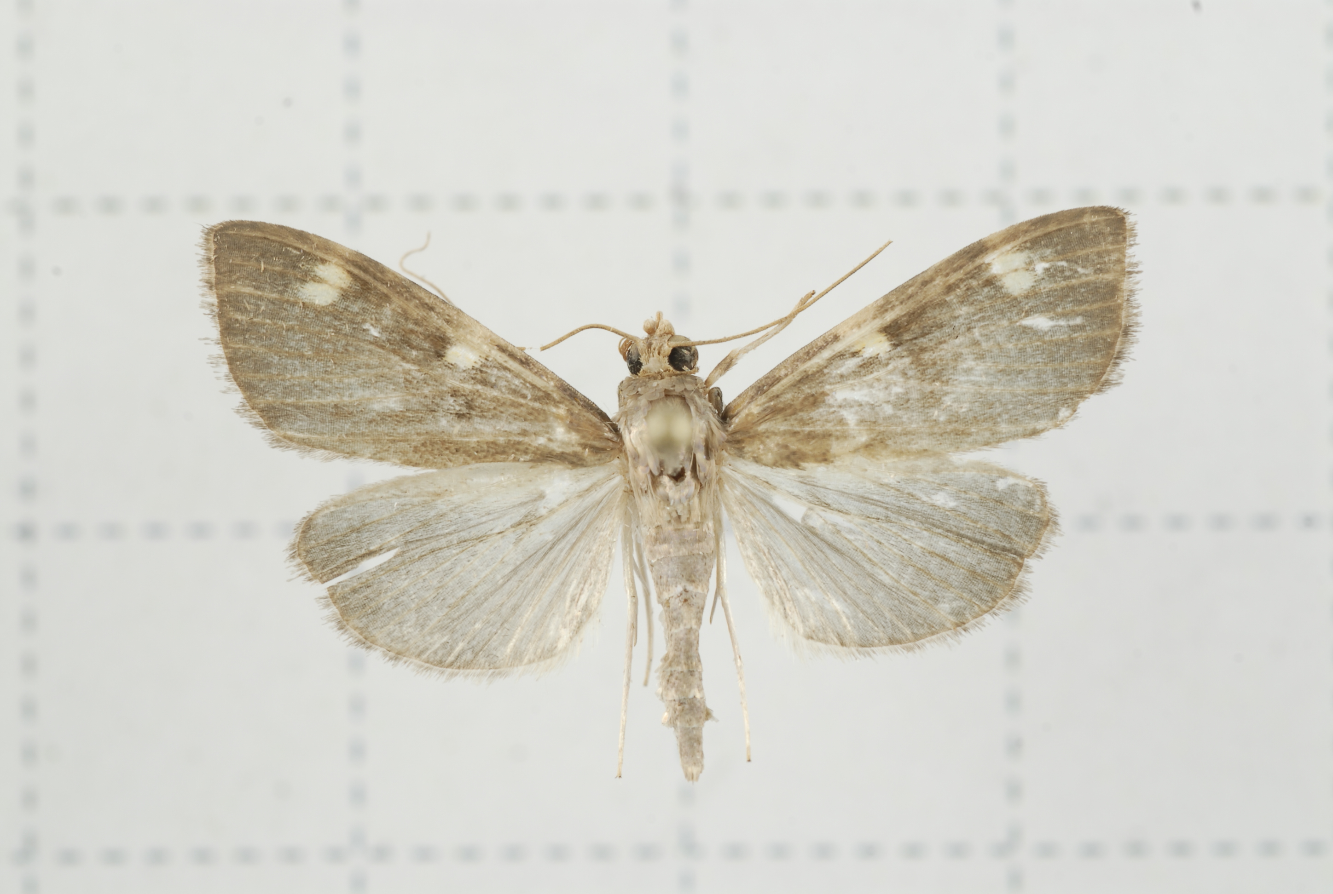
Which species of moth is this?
Rehimena surusalis
